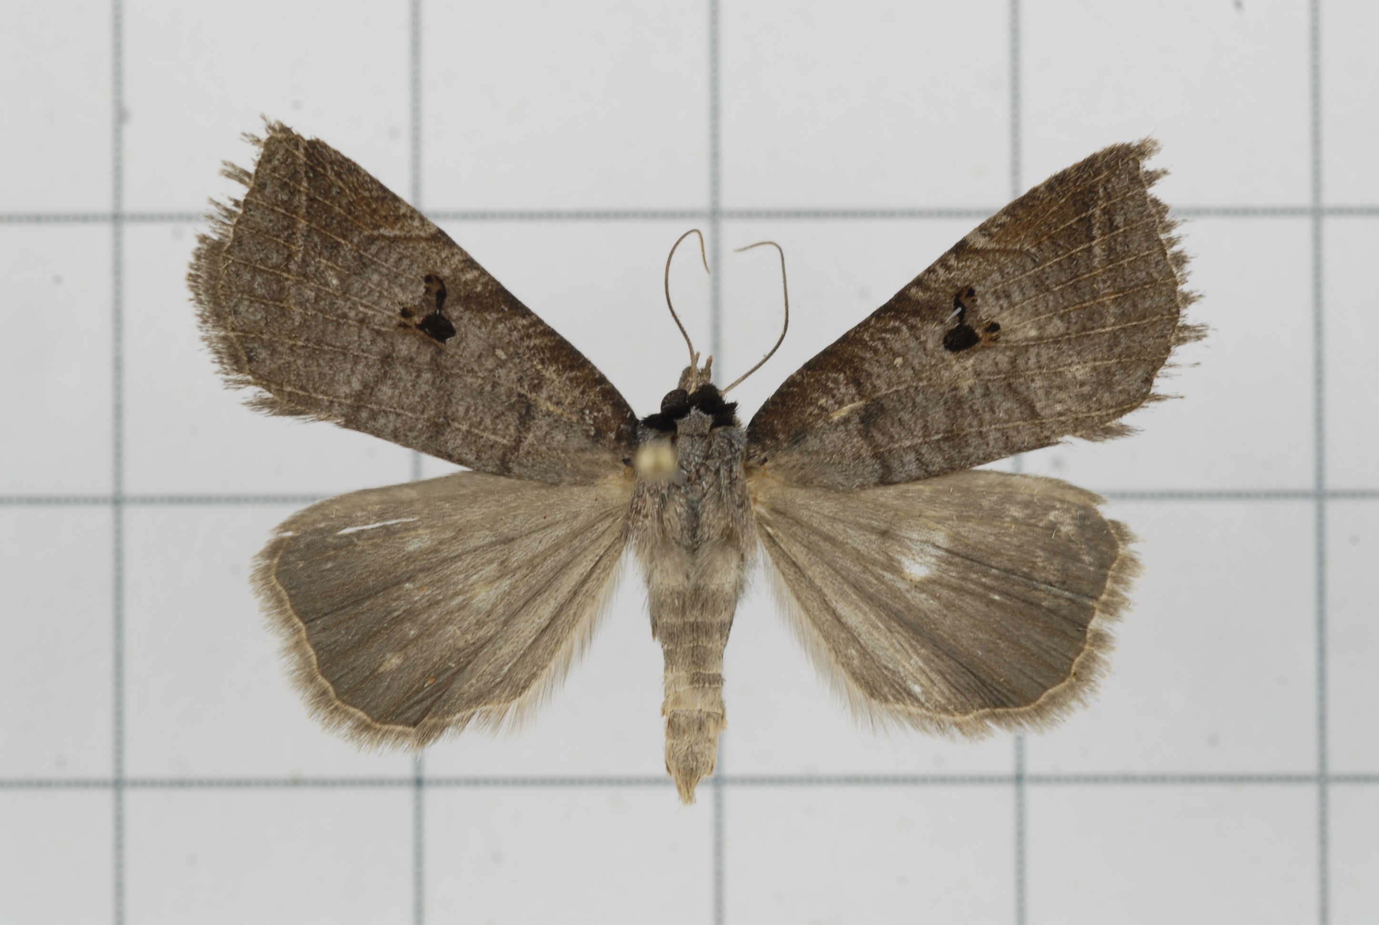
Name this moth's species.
Lygephila dorsigera
